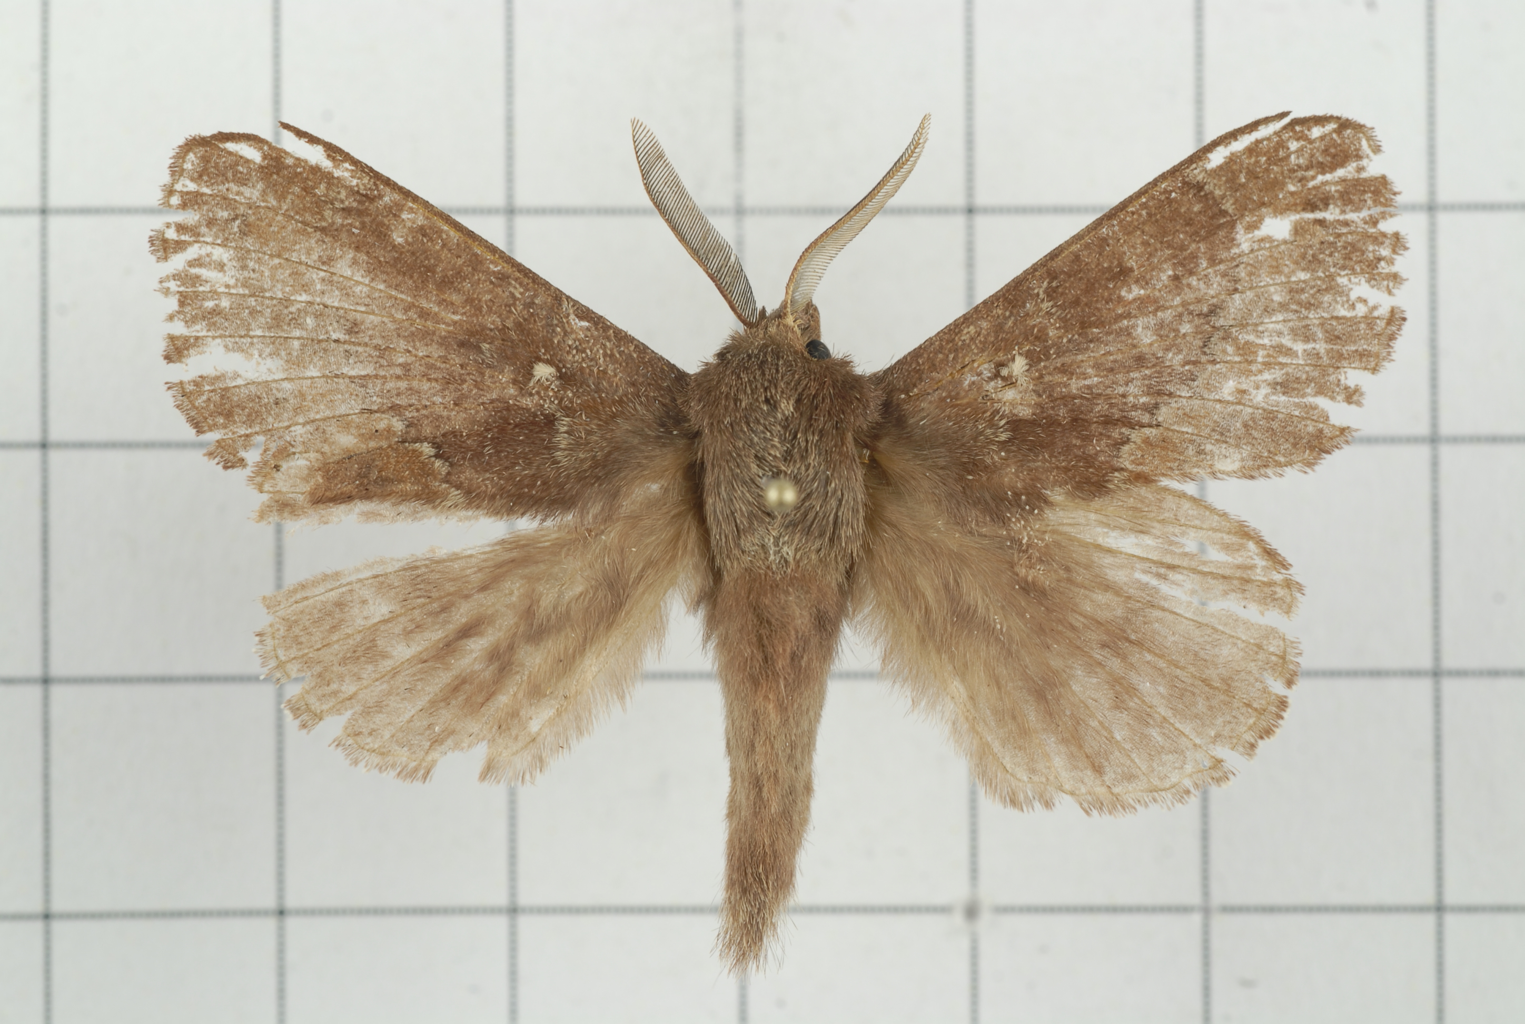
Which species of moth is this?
Dendrolimus arizana
